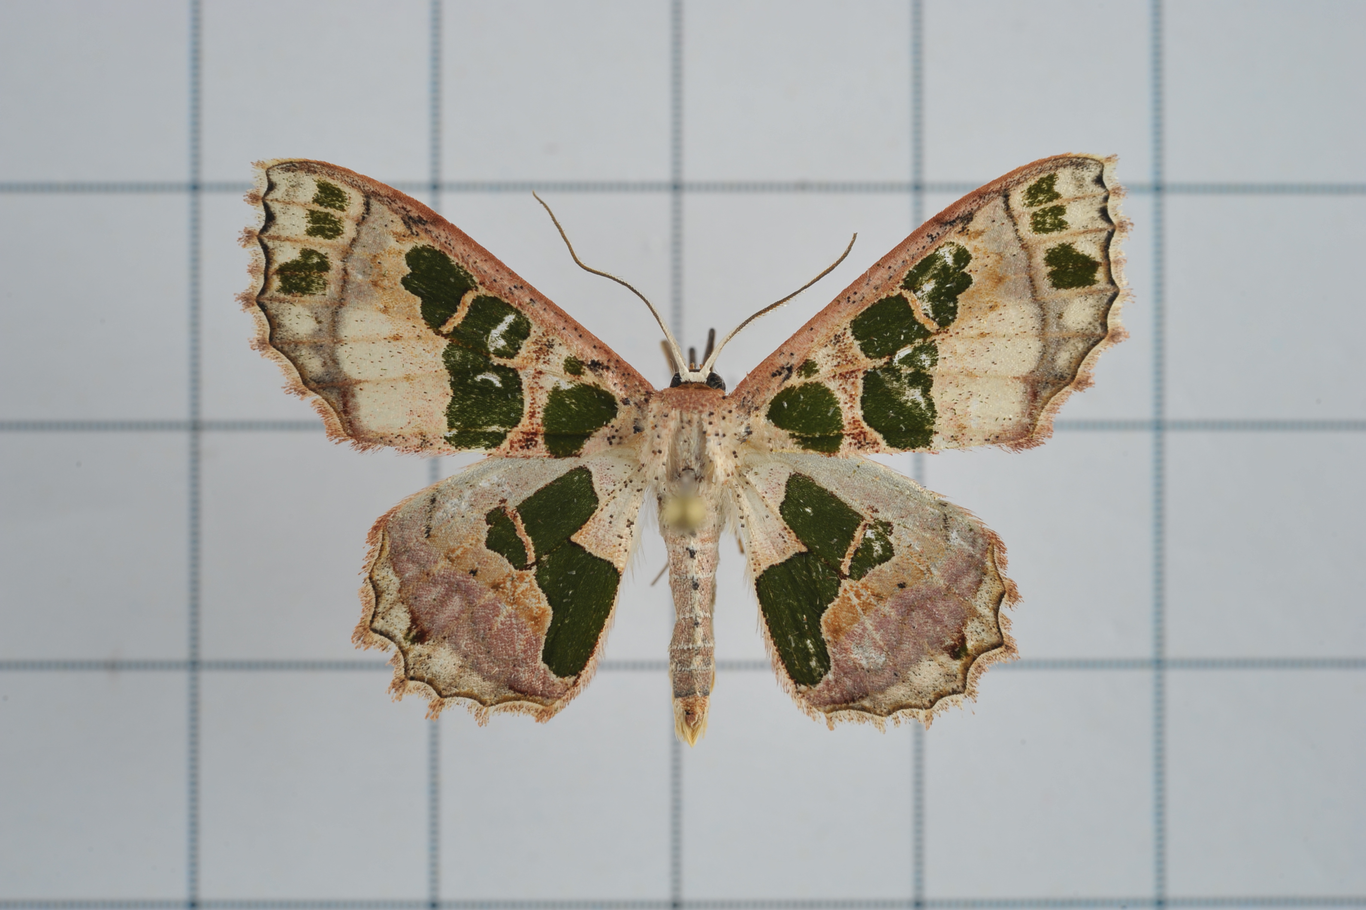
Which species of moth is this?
Antitrygodes divisaria perturbata
